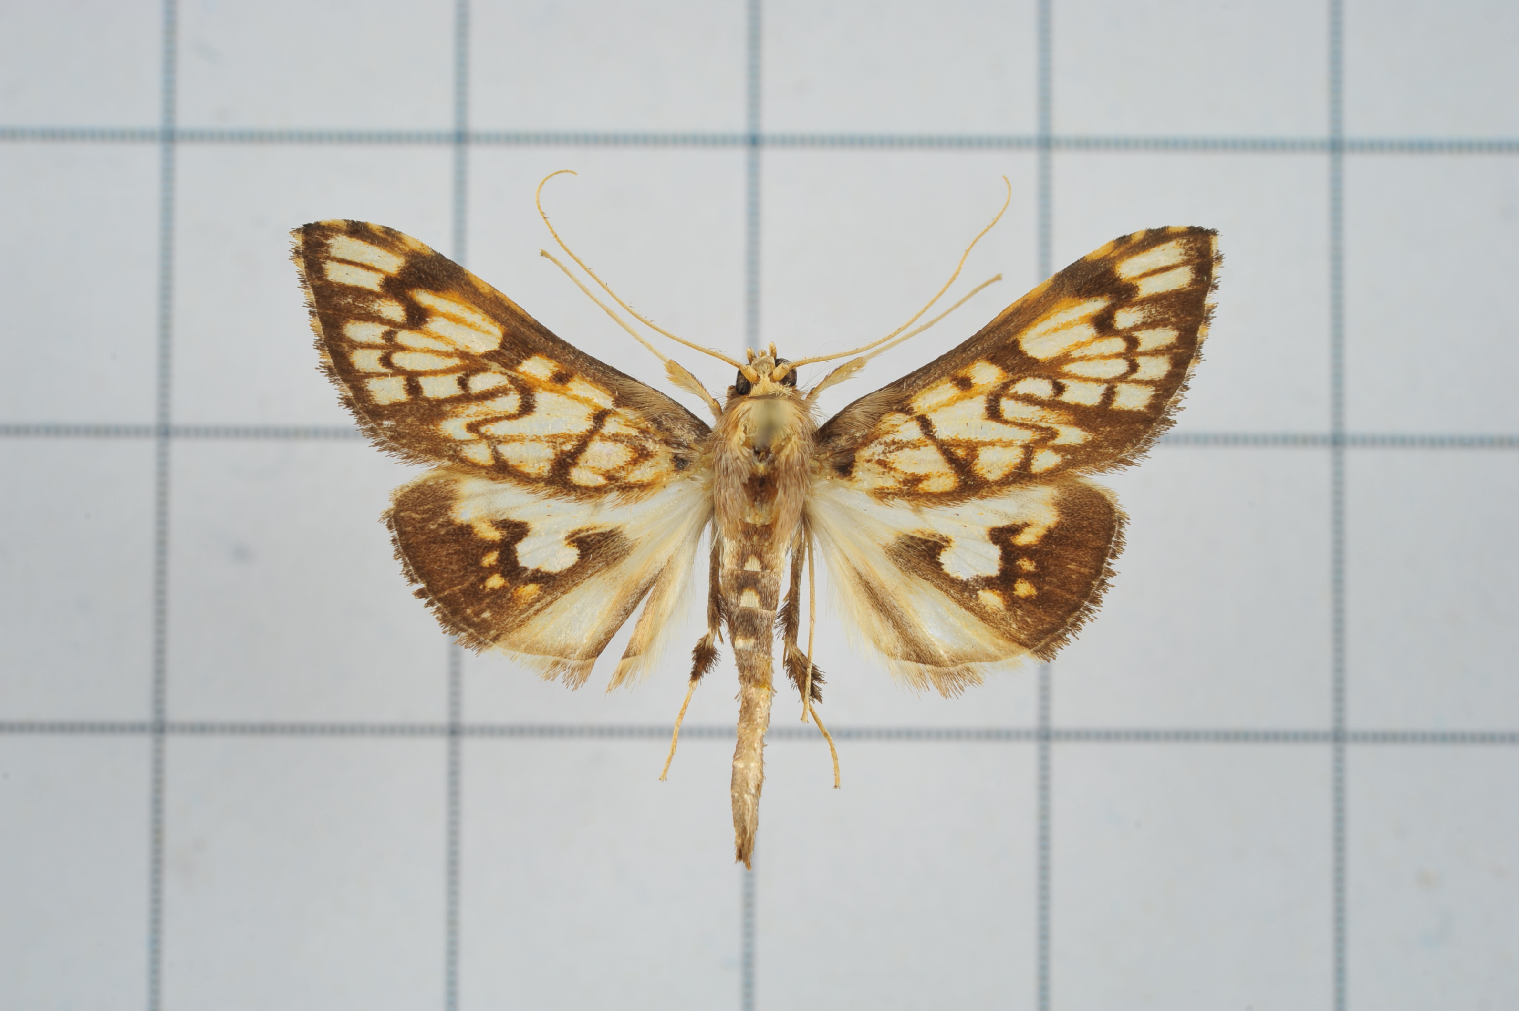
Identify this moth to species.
Neoanalthes nebulalis
